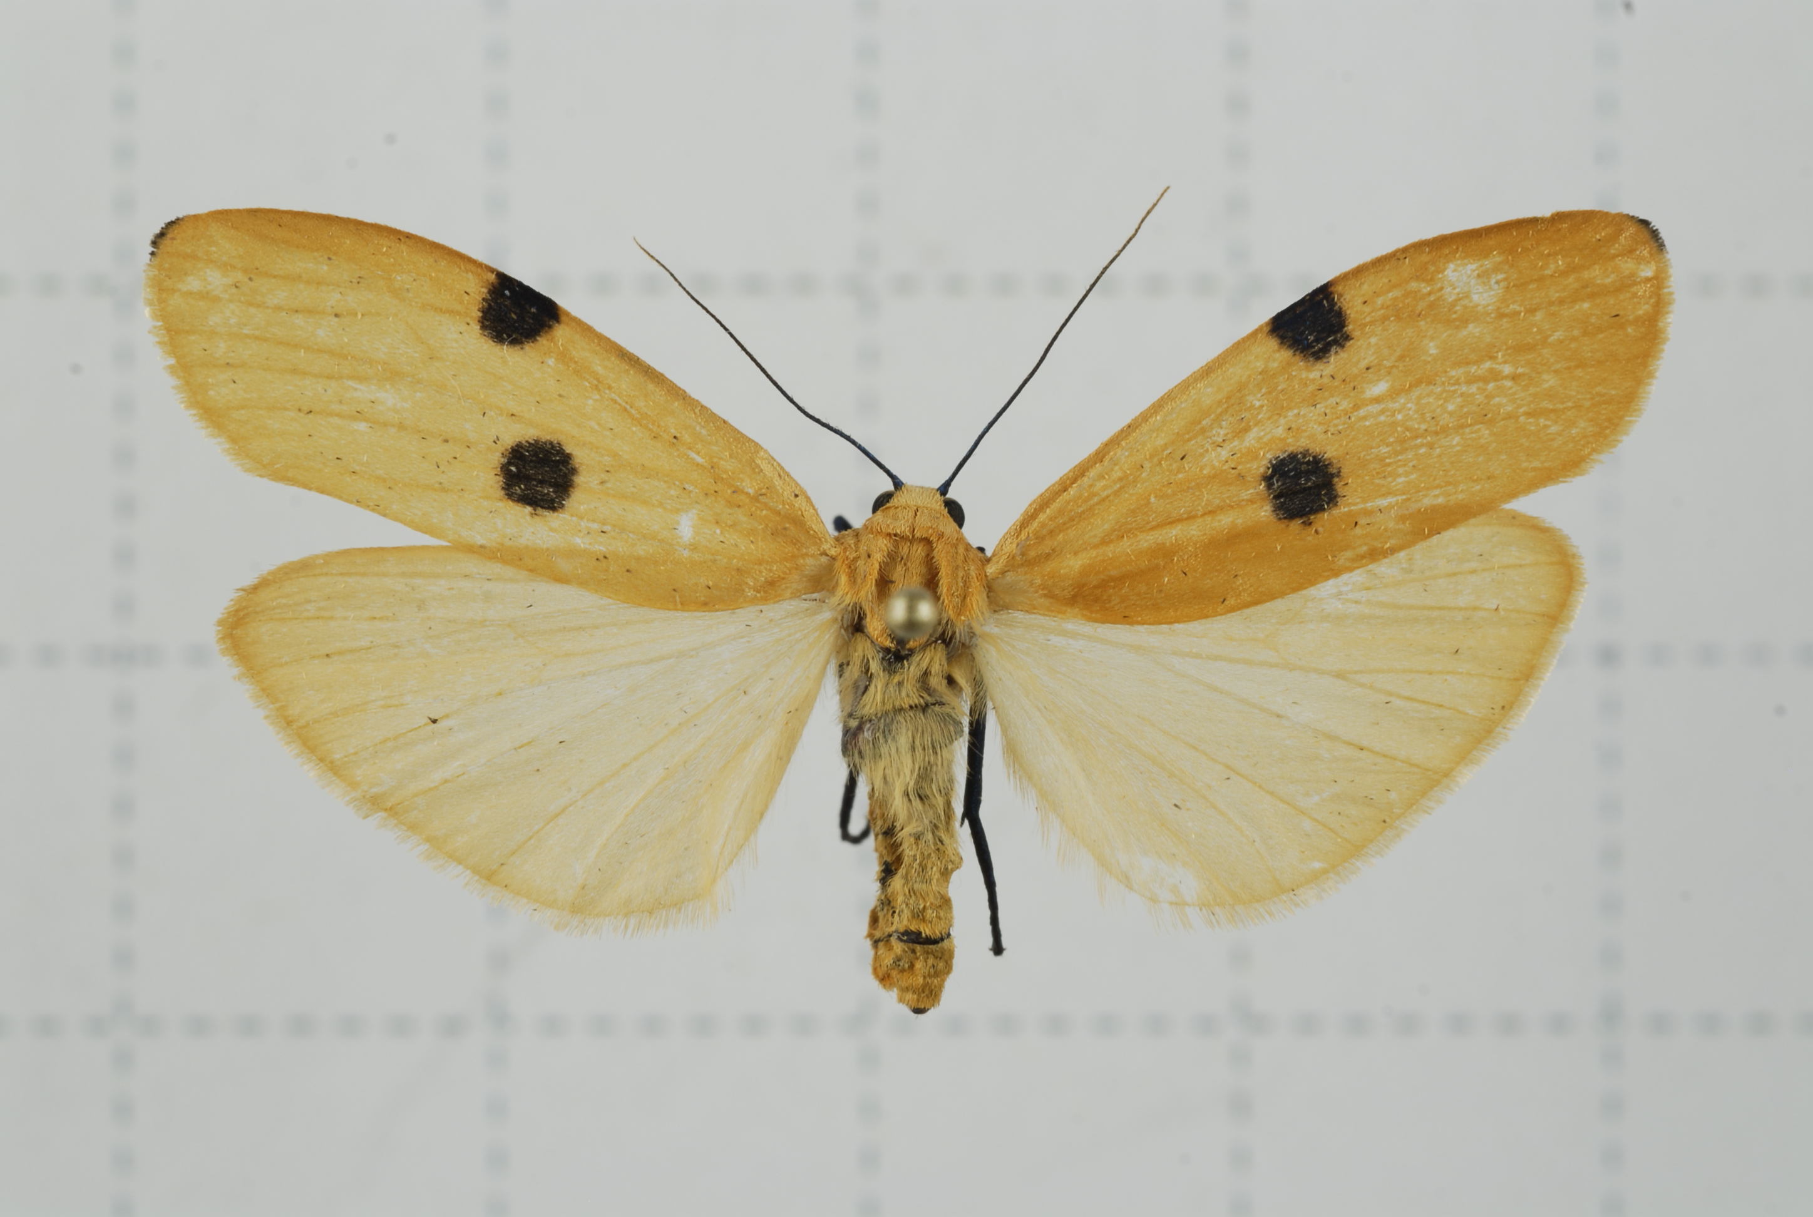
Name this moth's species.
Conilepia nigricosta paiwan
